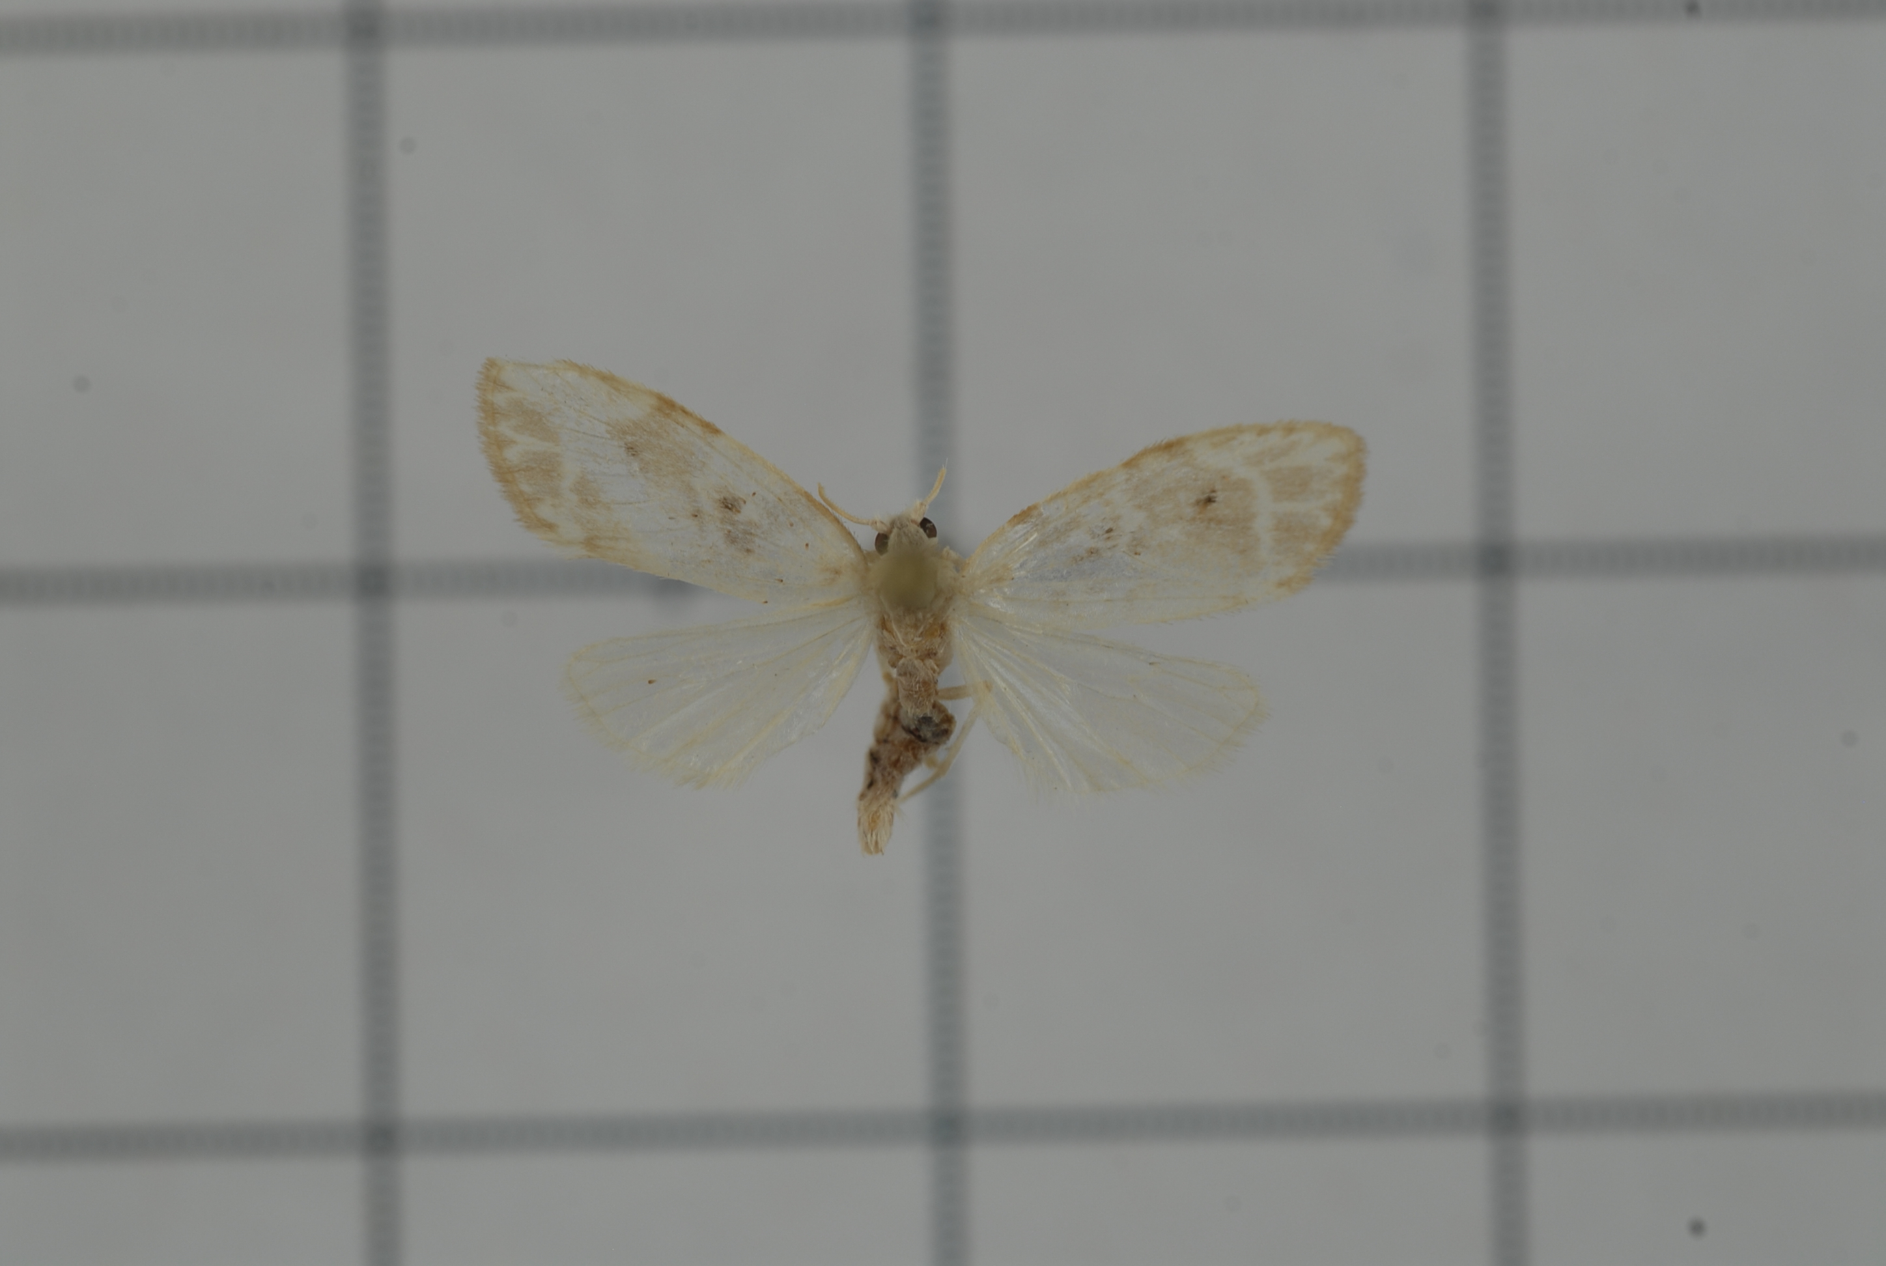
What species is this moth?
Schistophleps bipuncta
